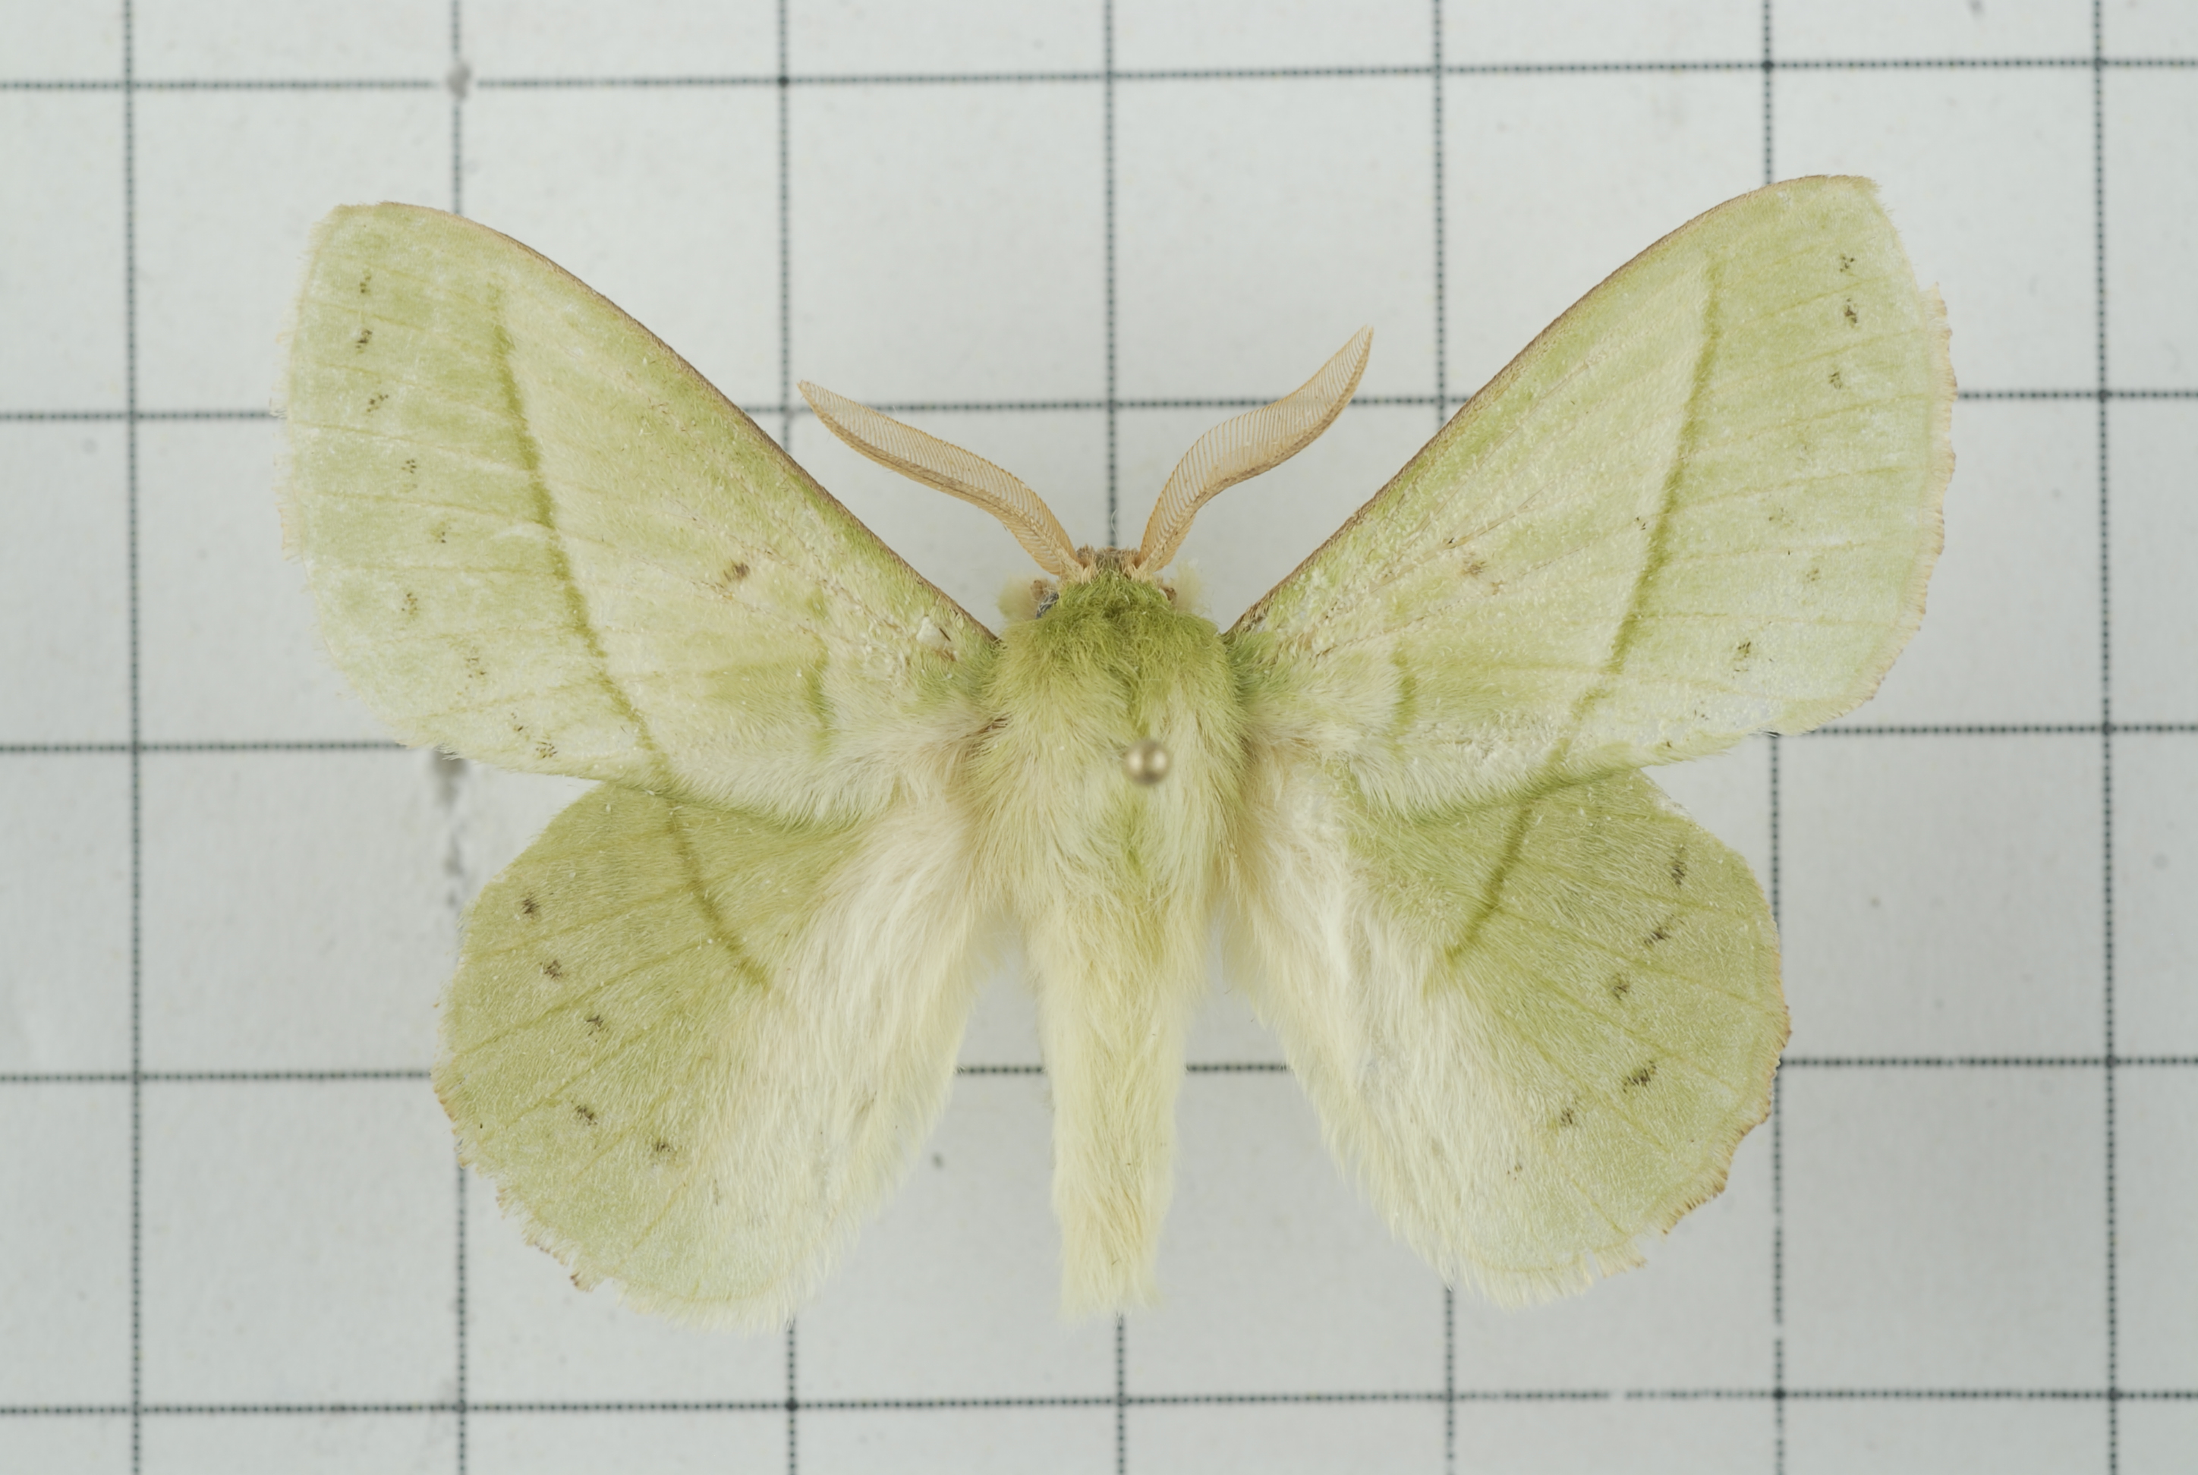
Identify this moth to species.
Trabala vishnou guttata
